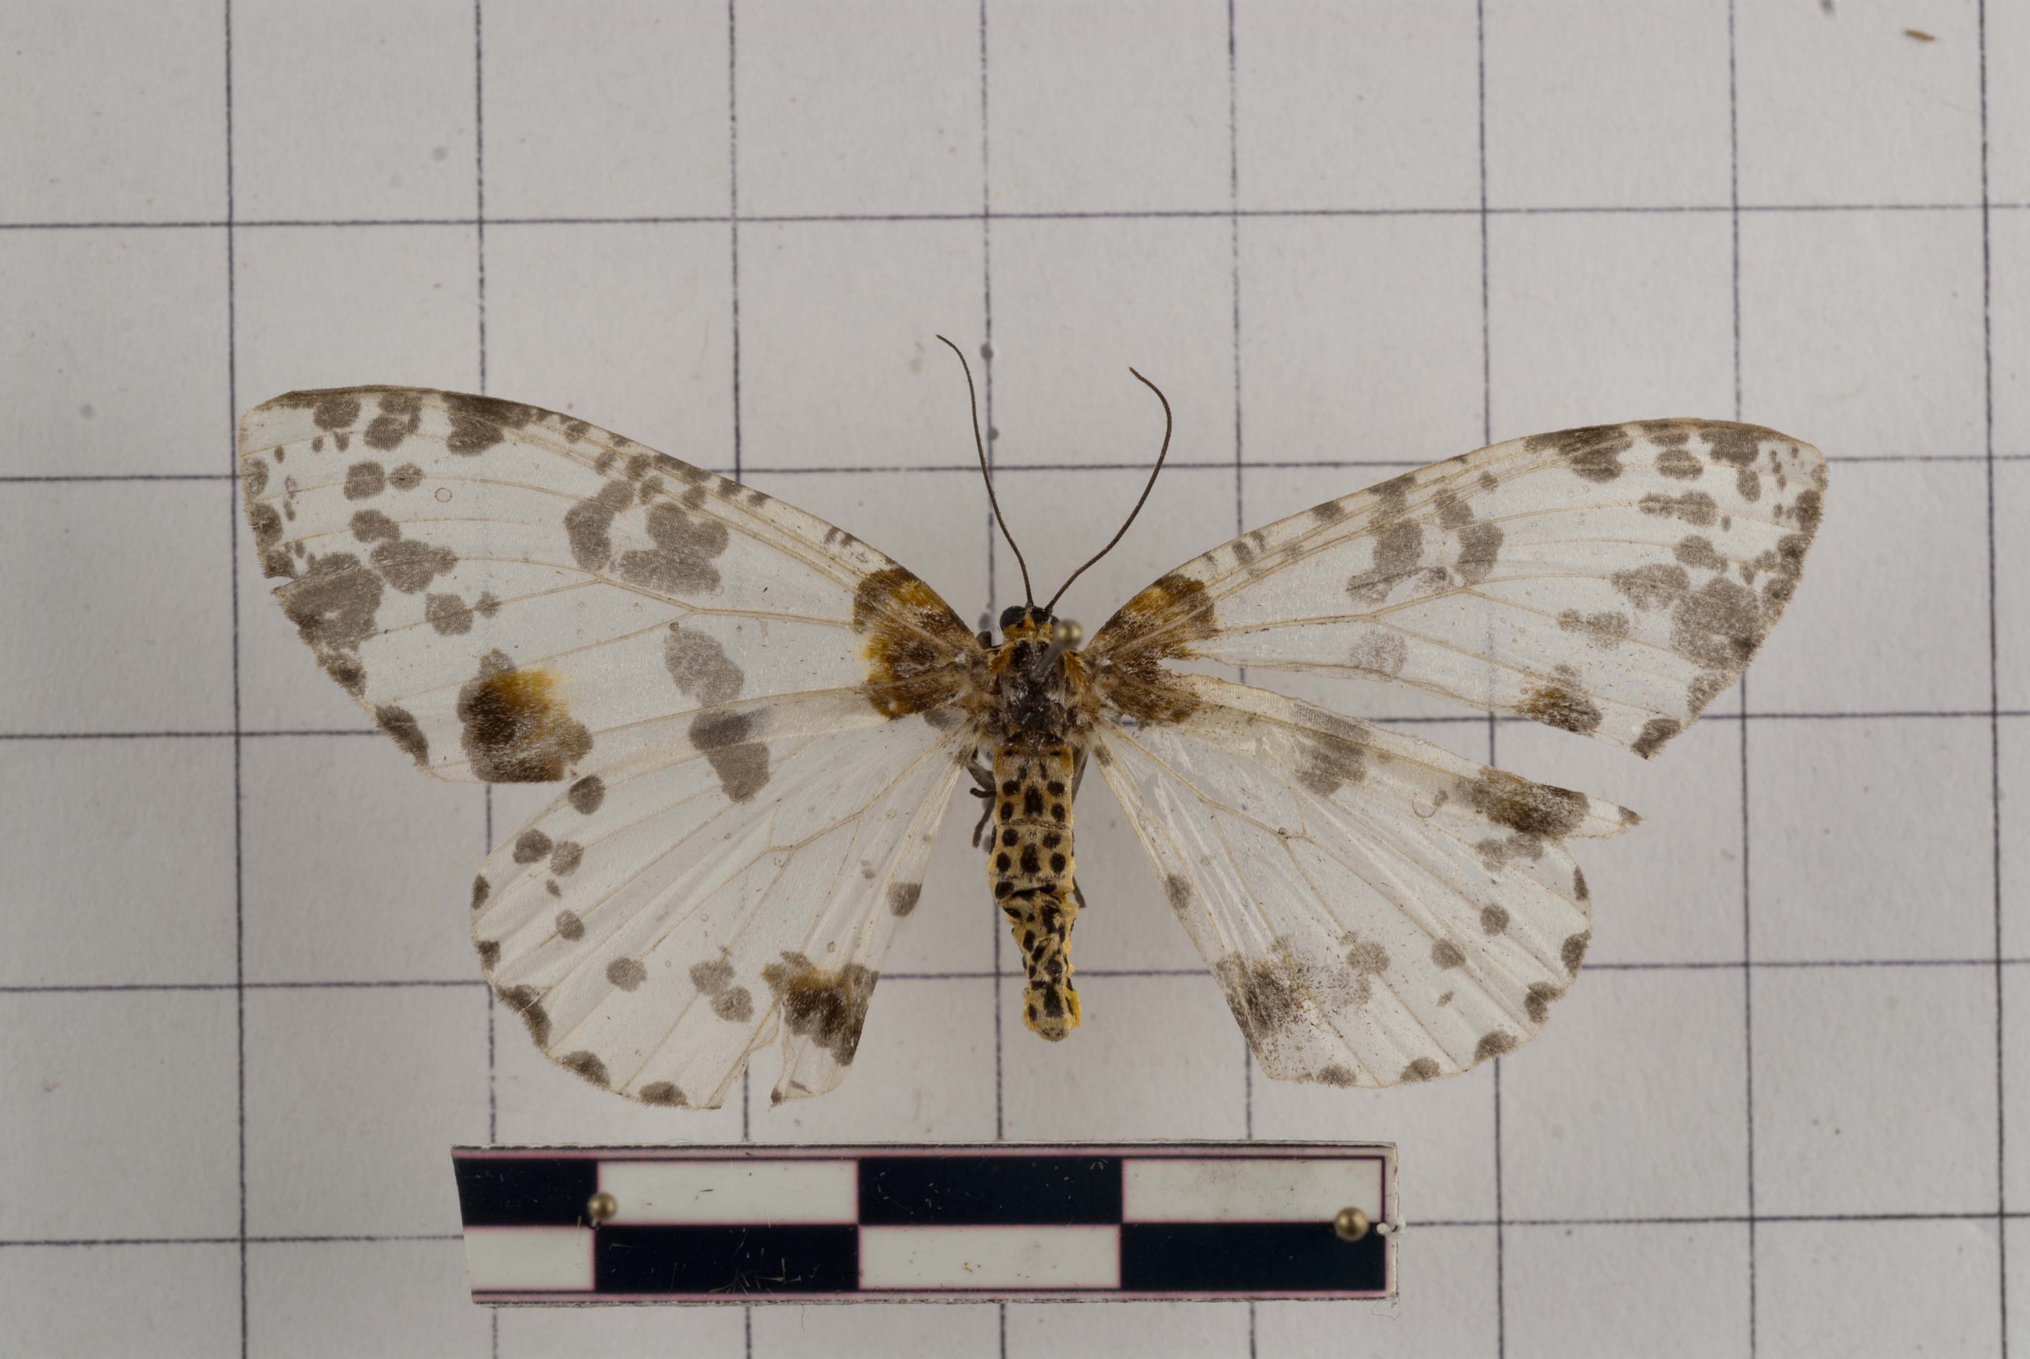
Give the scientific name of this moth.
Abraxas formosilluminata
